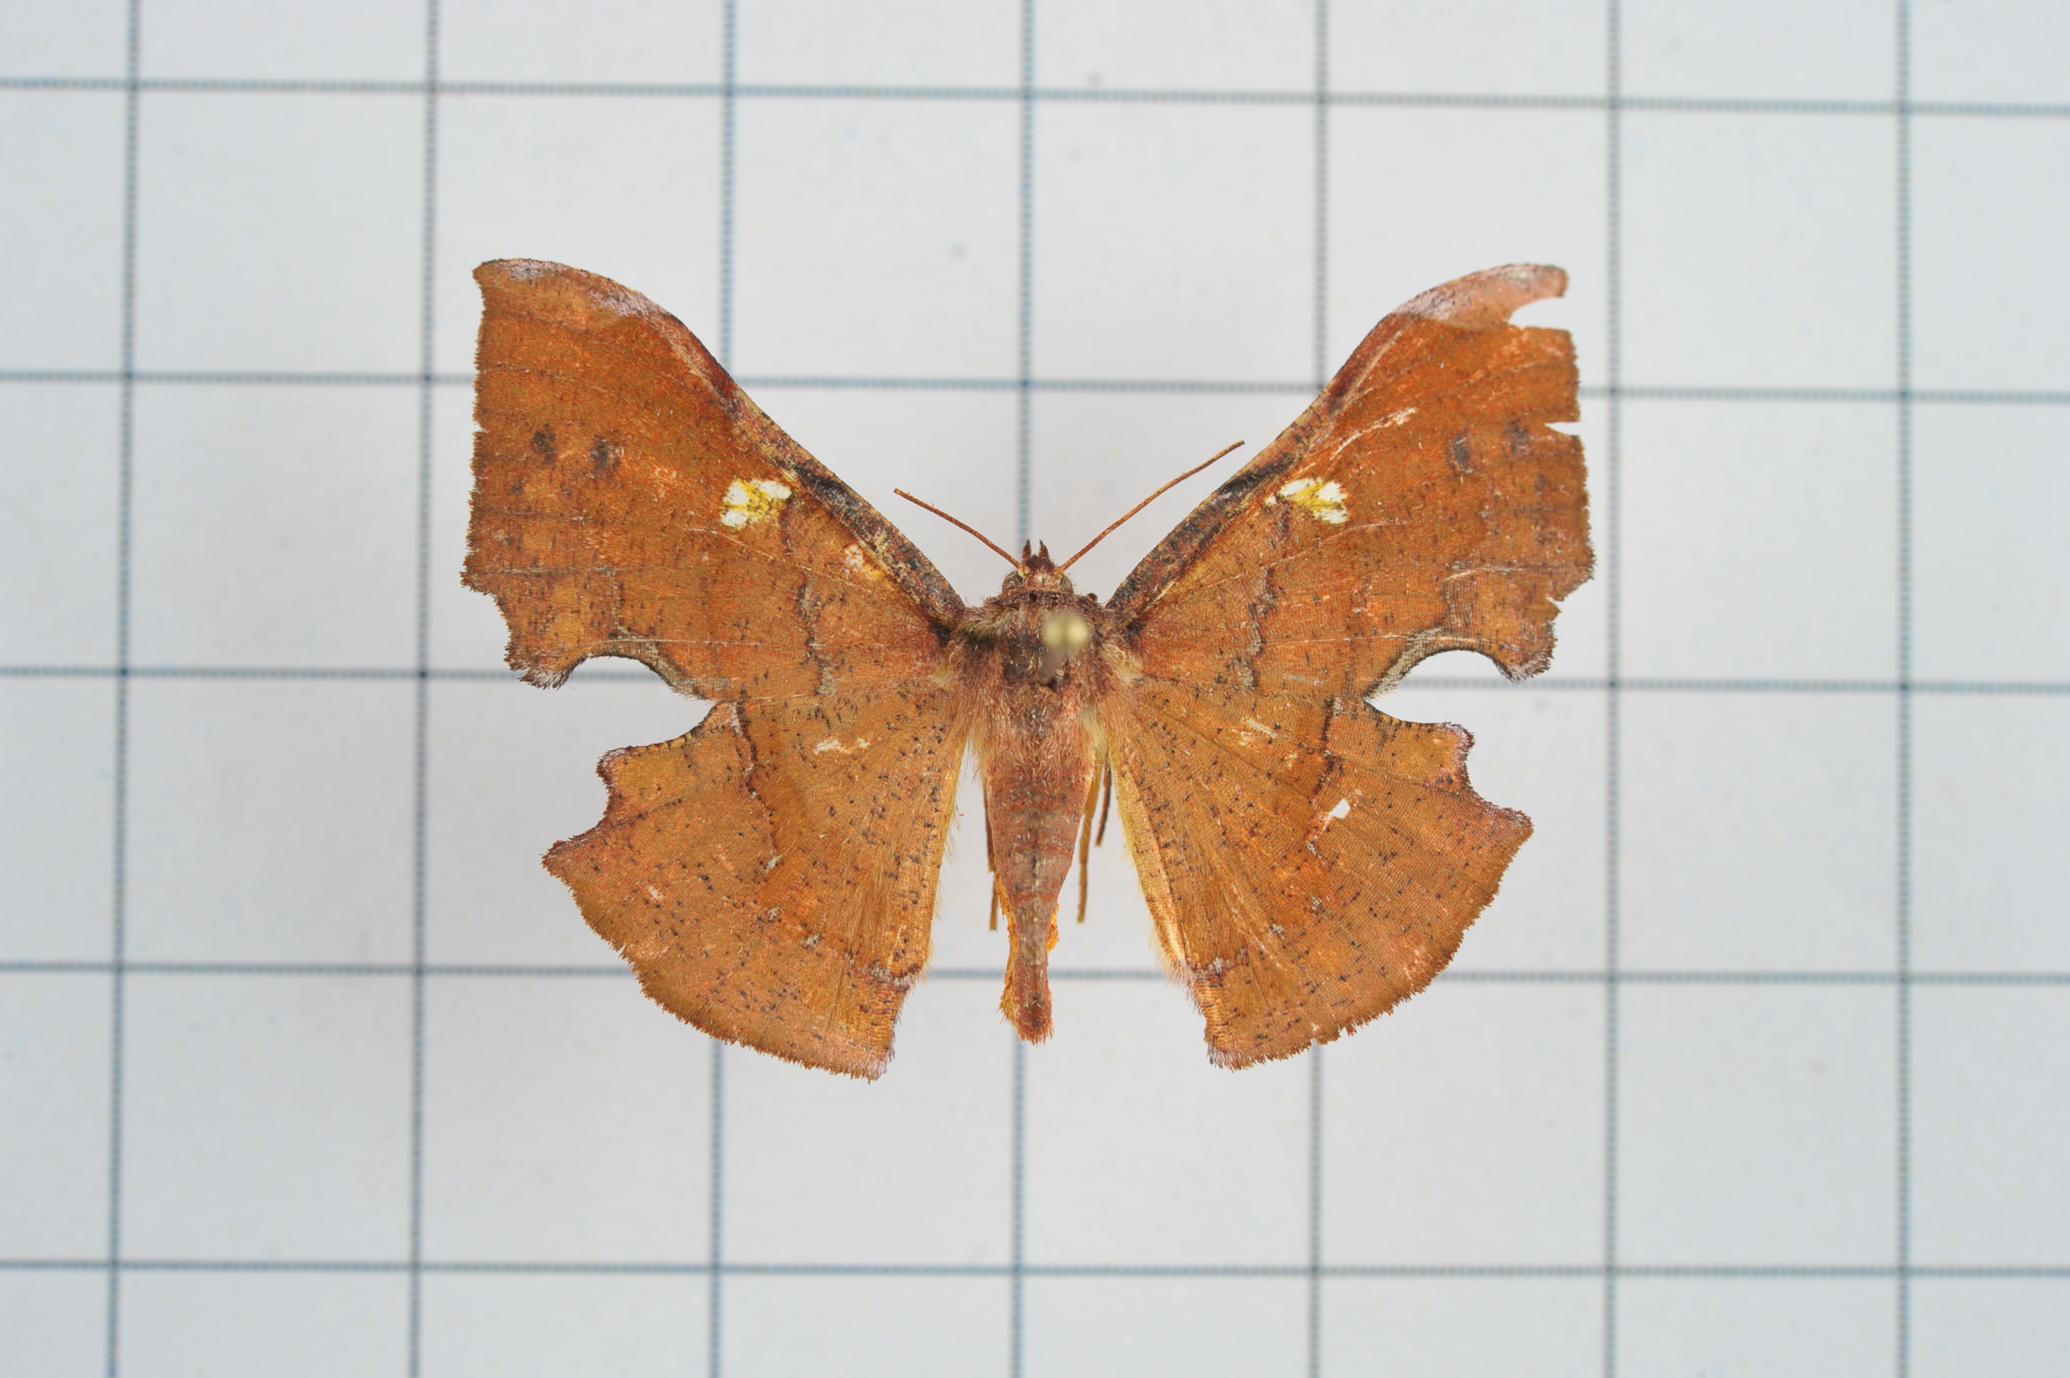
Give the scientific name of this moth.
Fascellina chromataria
